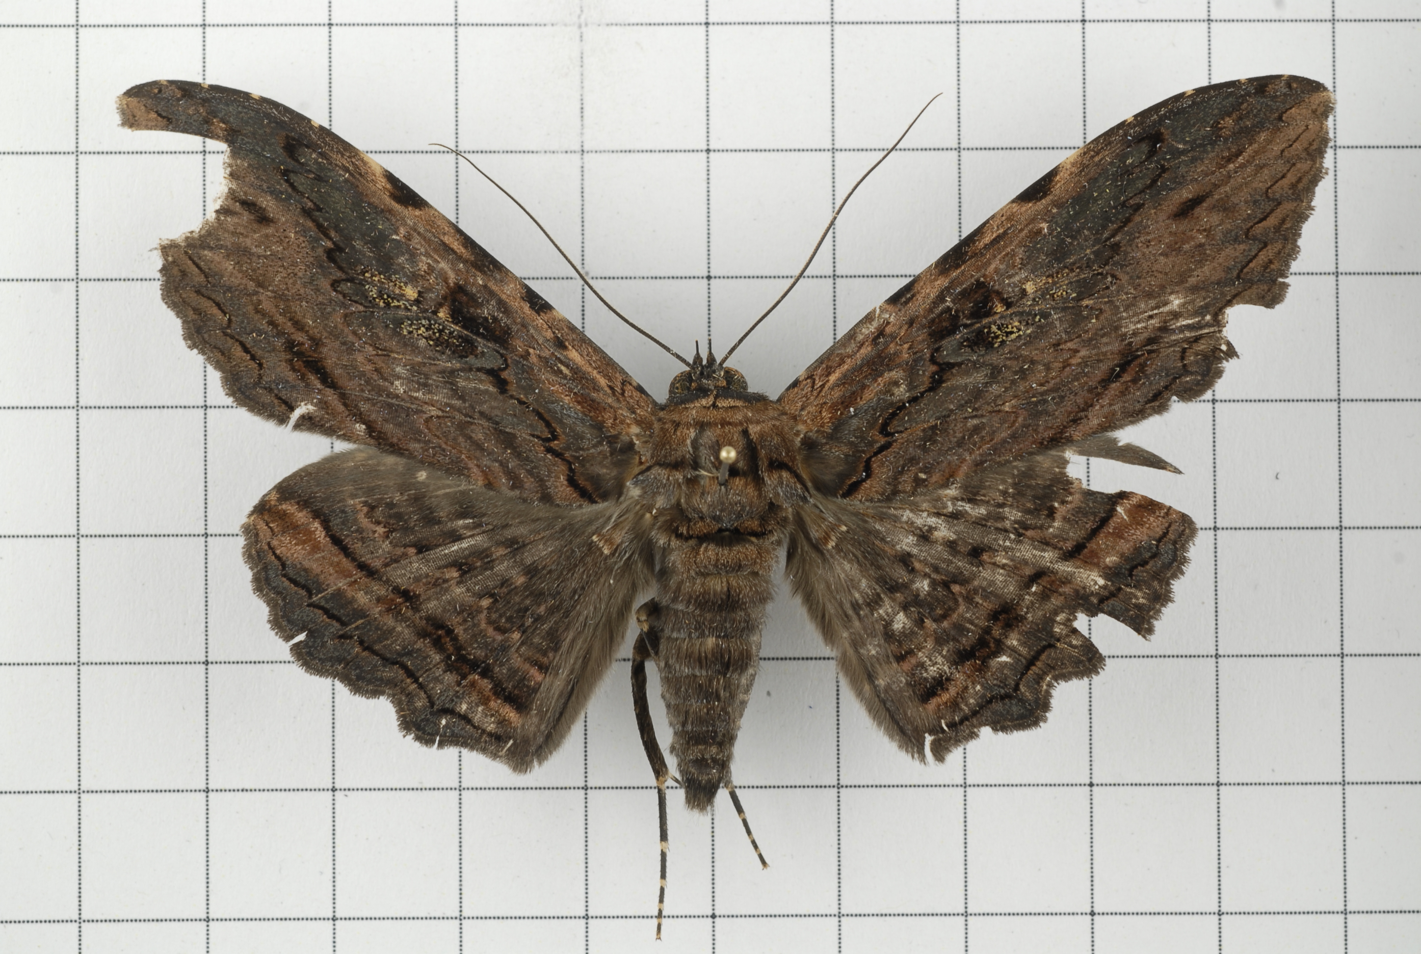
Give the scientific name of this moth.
Anisoneura aluco
